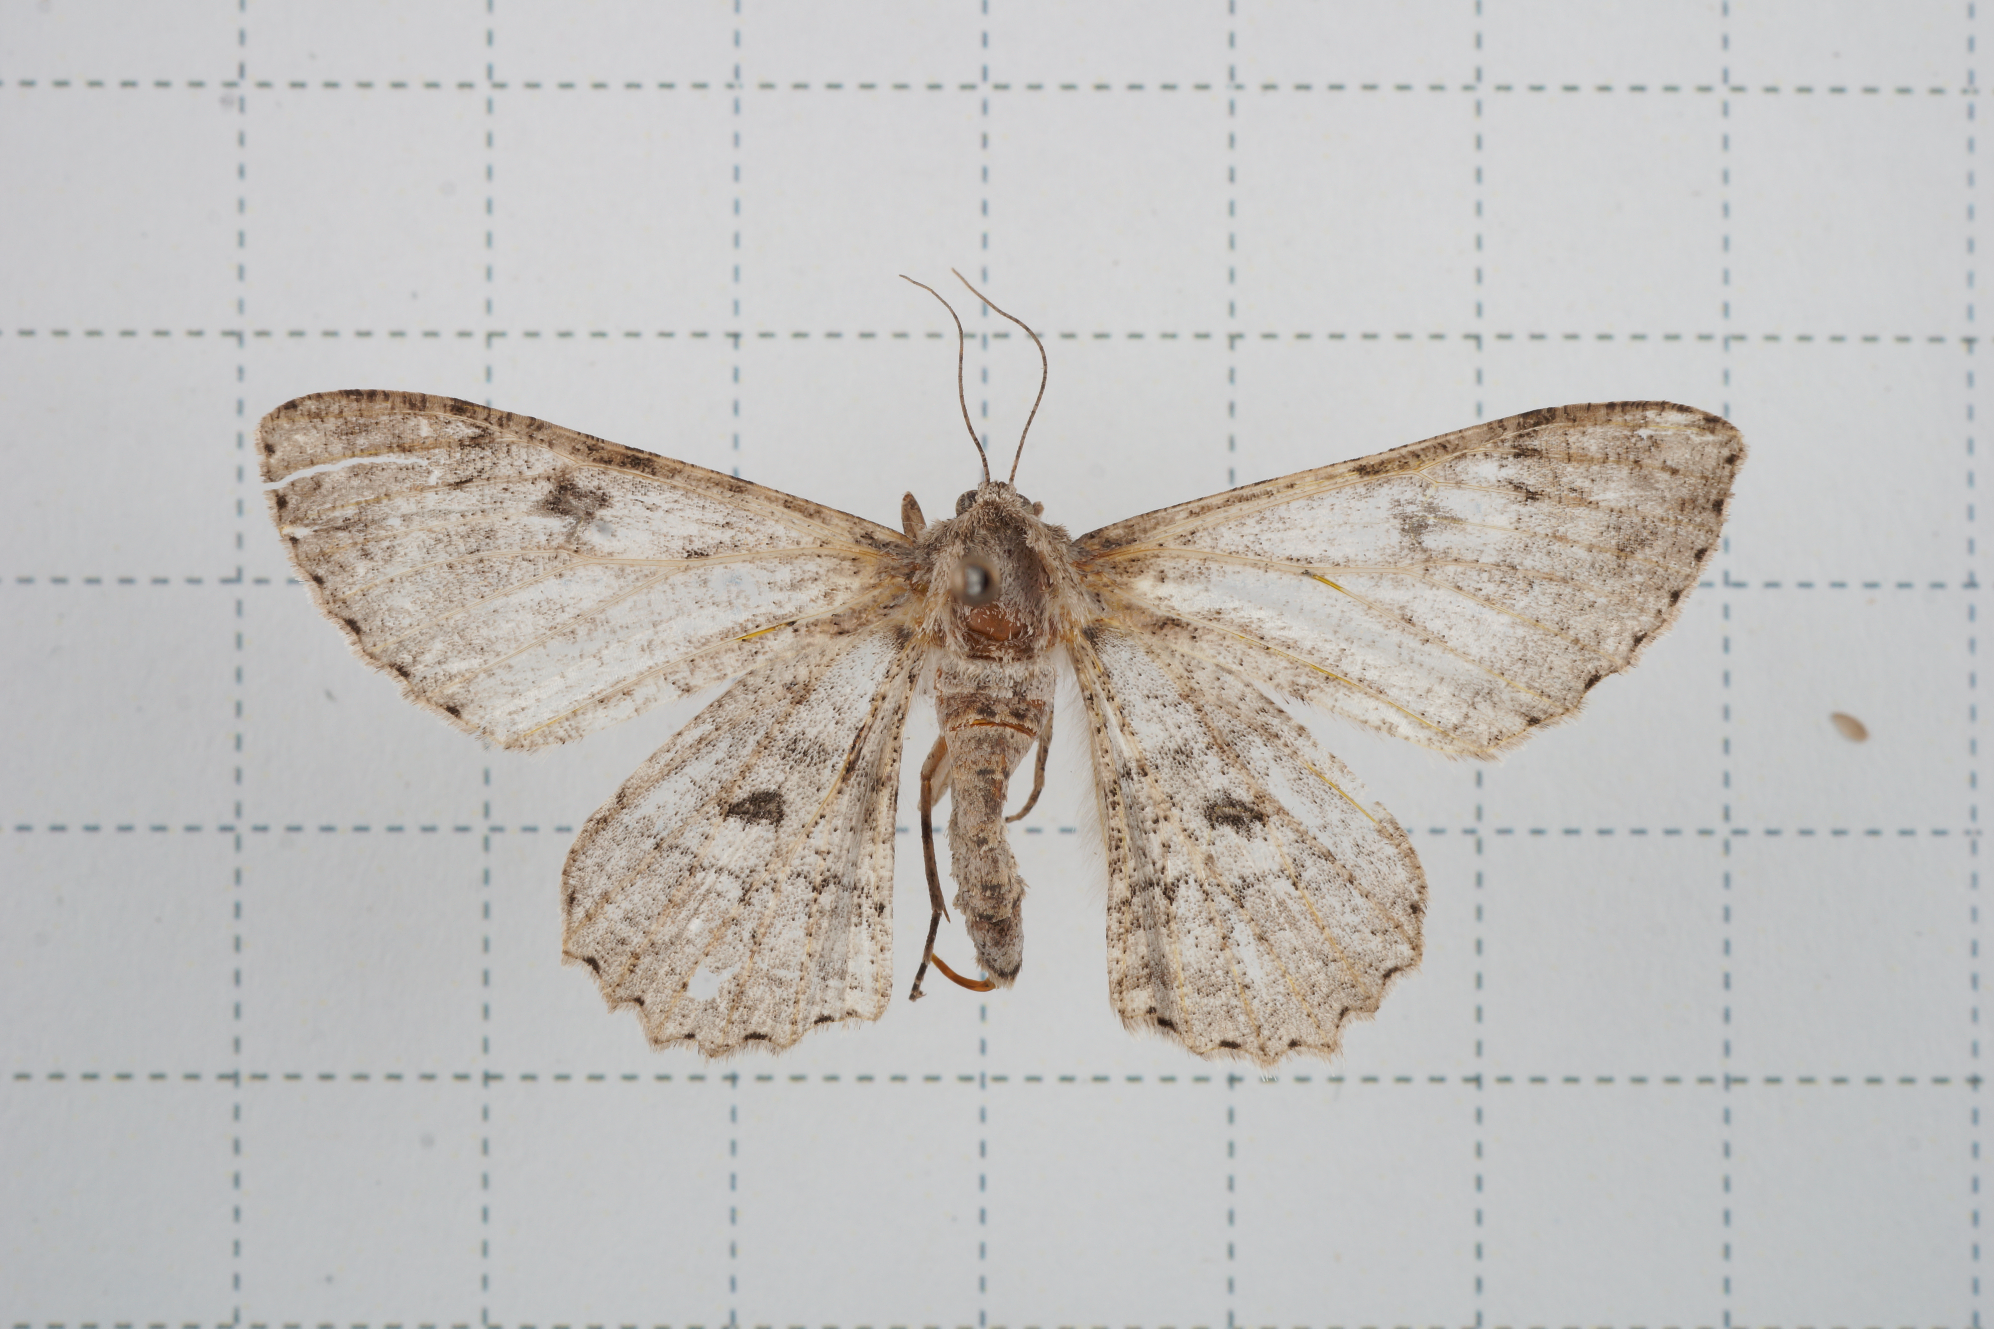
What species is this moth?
Ascotis selenaria imparata
